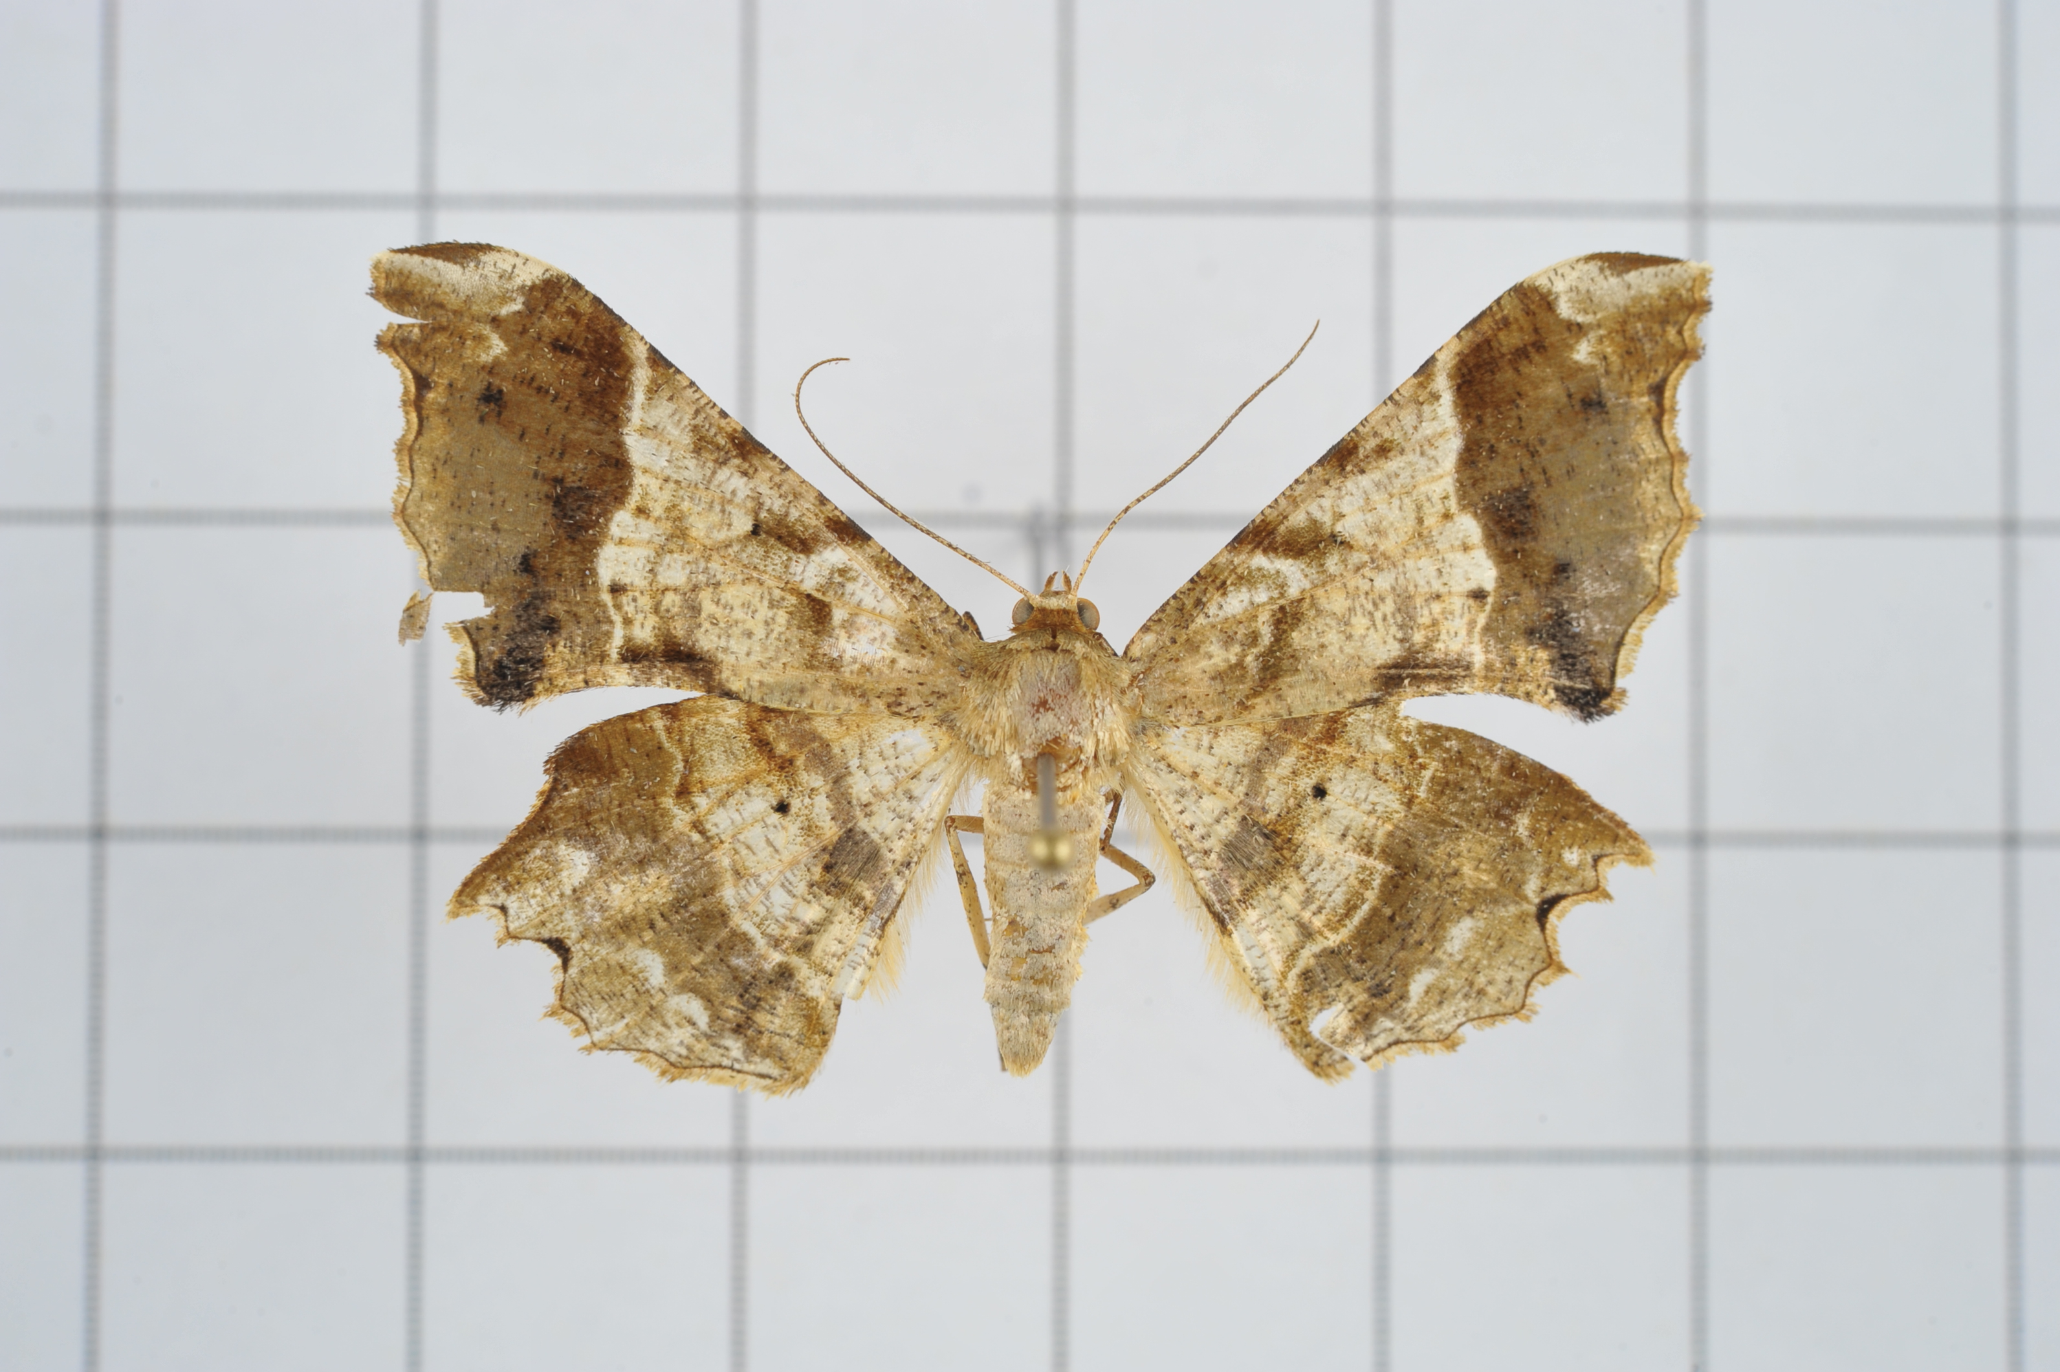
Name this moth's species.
Krananda oliveomarginata
